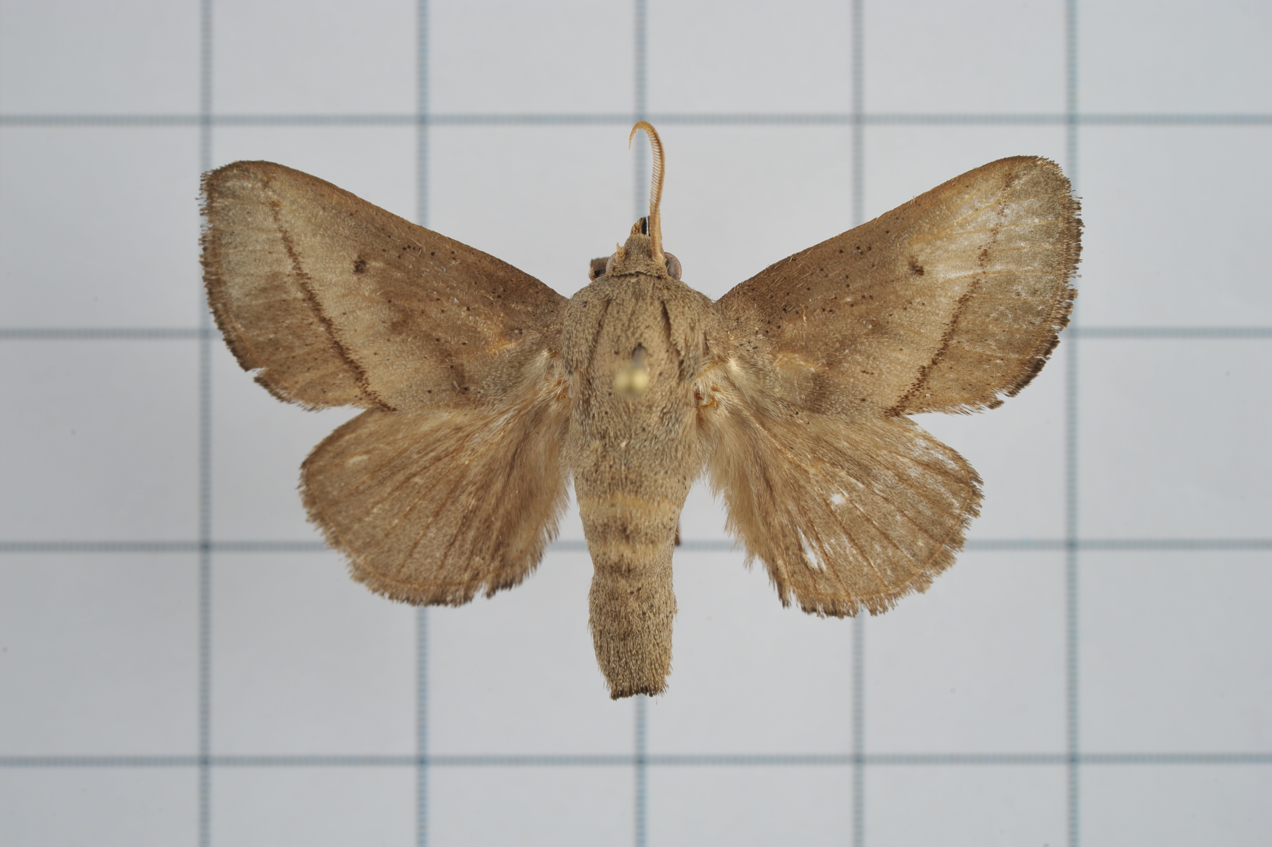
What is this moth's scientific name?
Thosea sinensis
